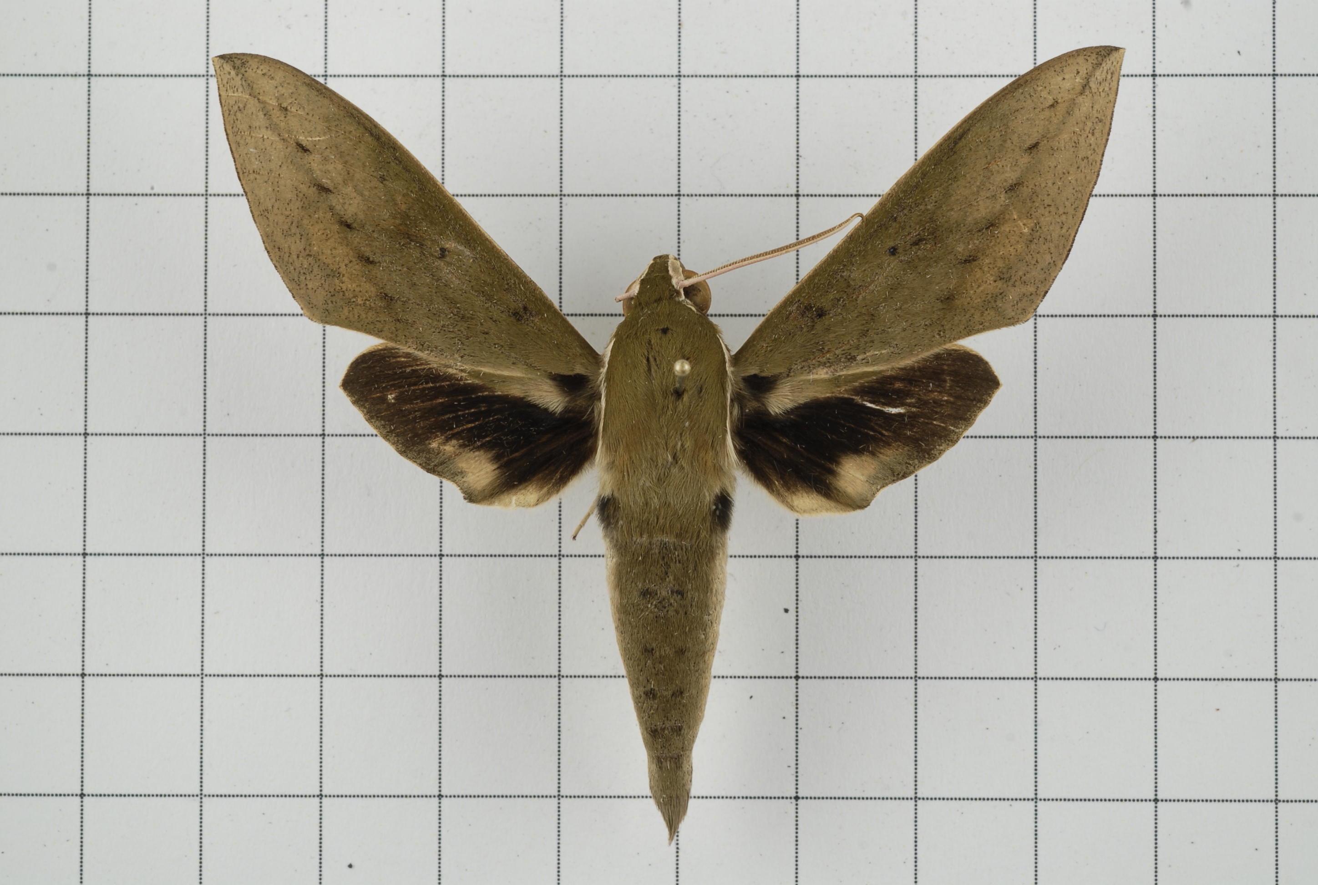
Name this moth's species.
Theretra boisduvalii
